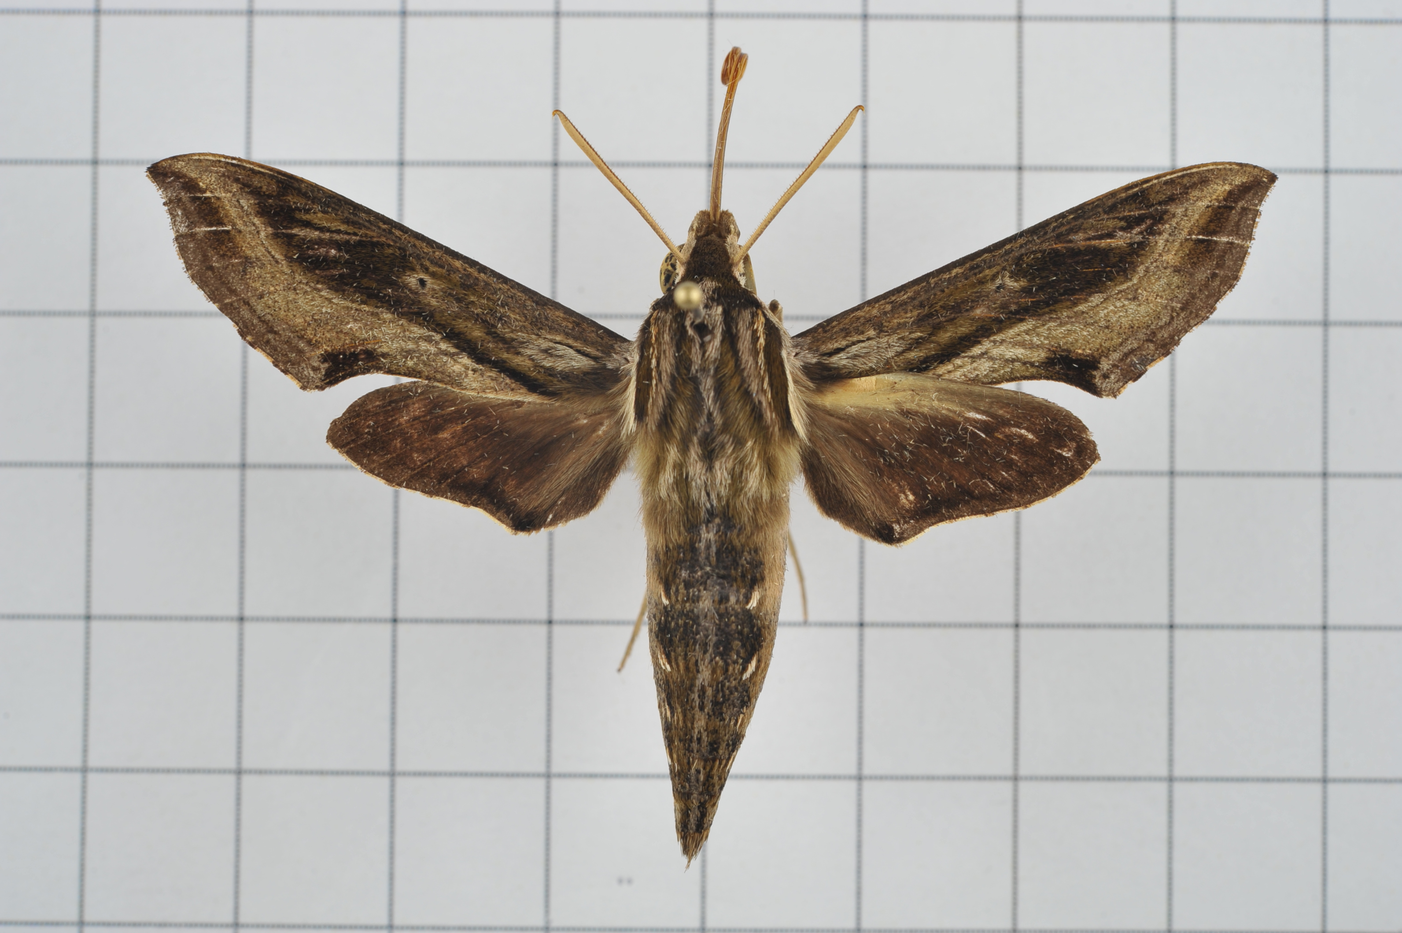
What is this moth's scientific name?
Hippotion velox
